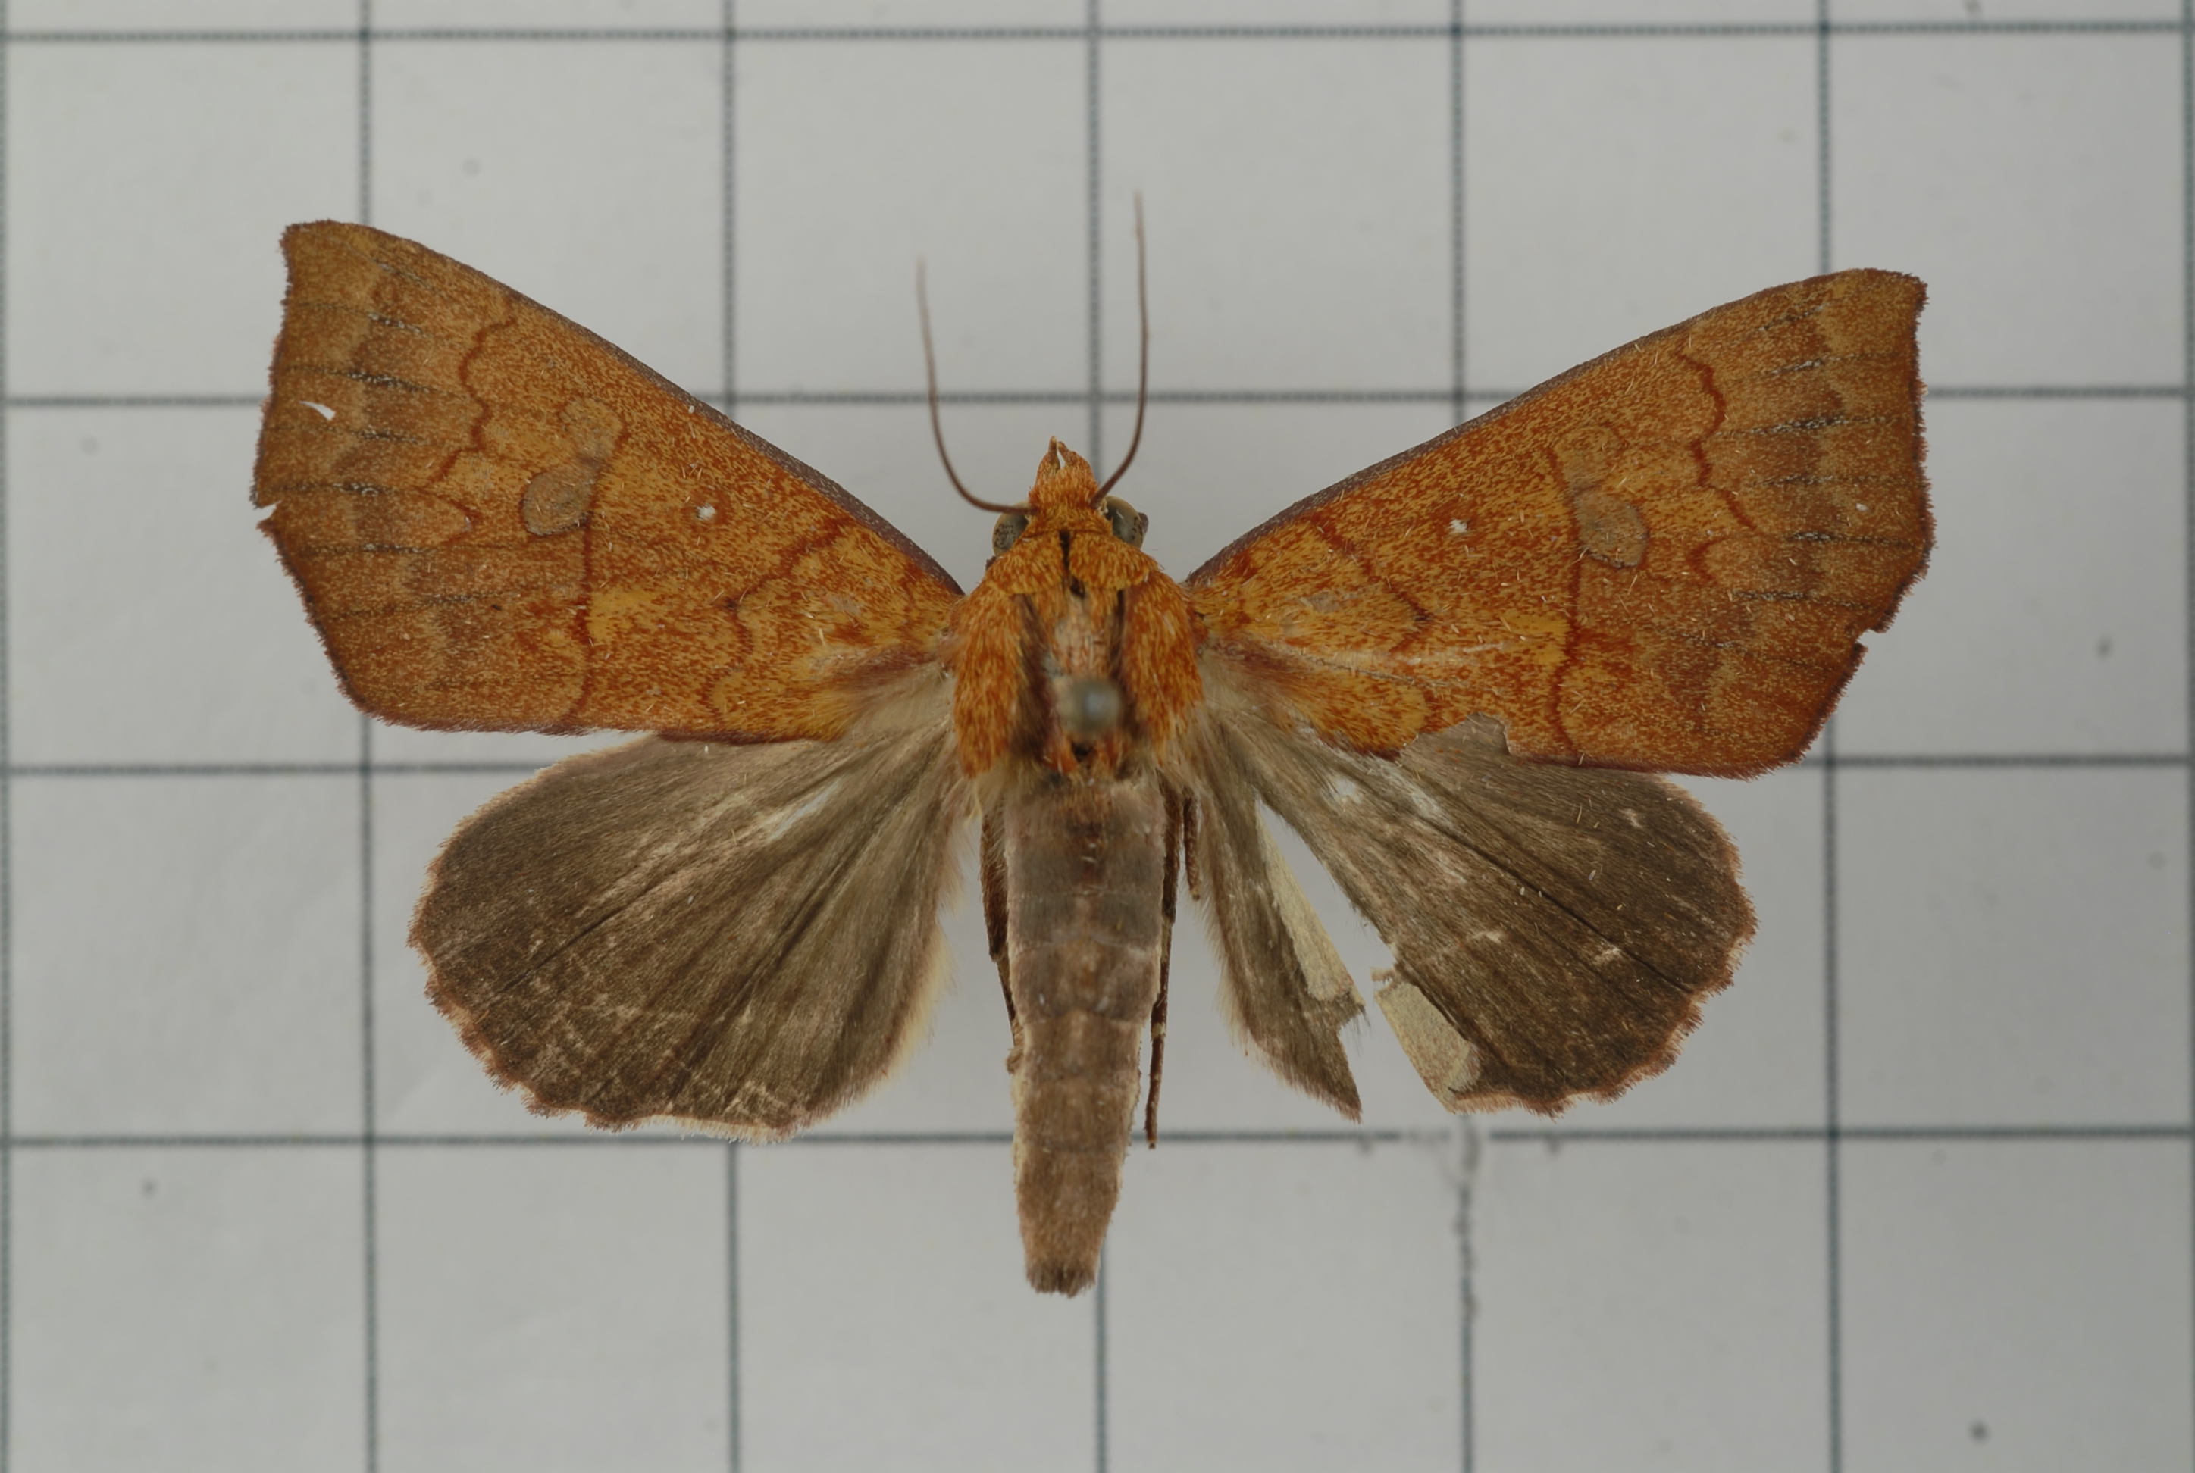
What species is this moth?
Rusicada combinans
